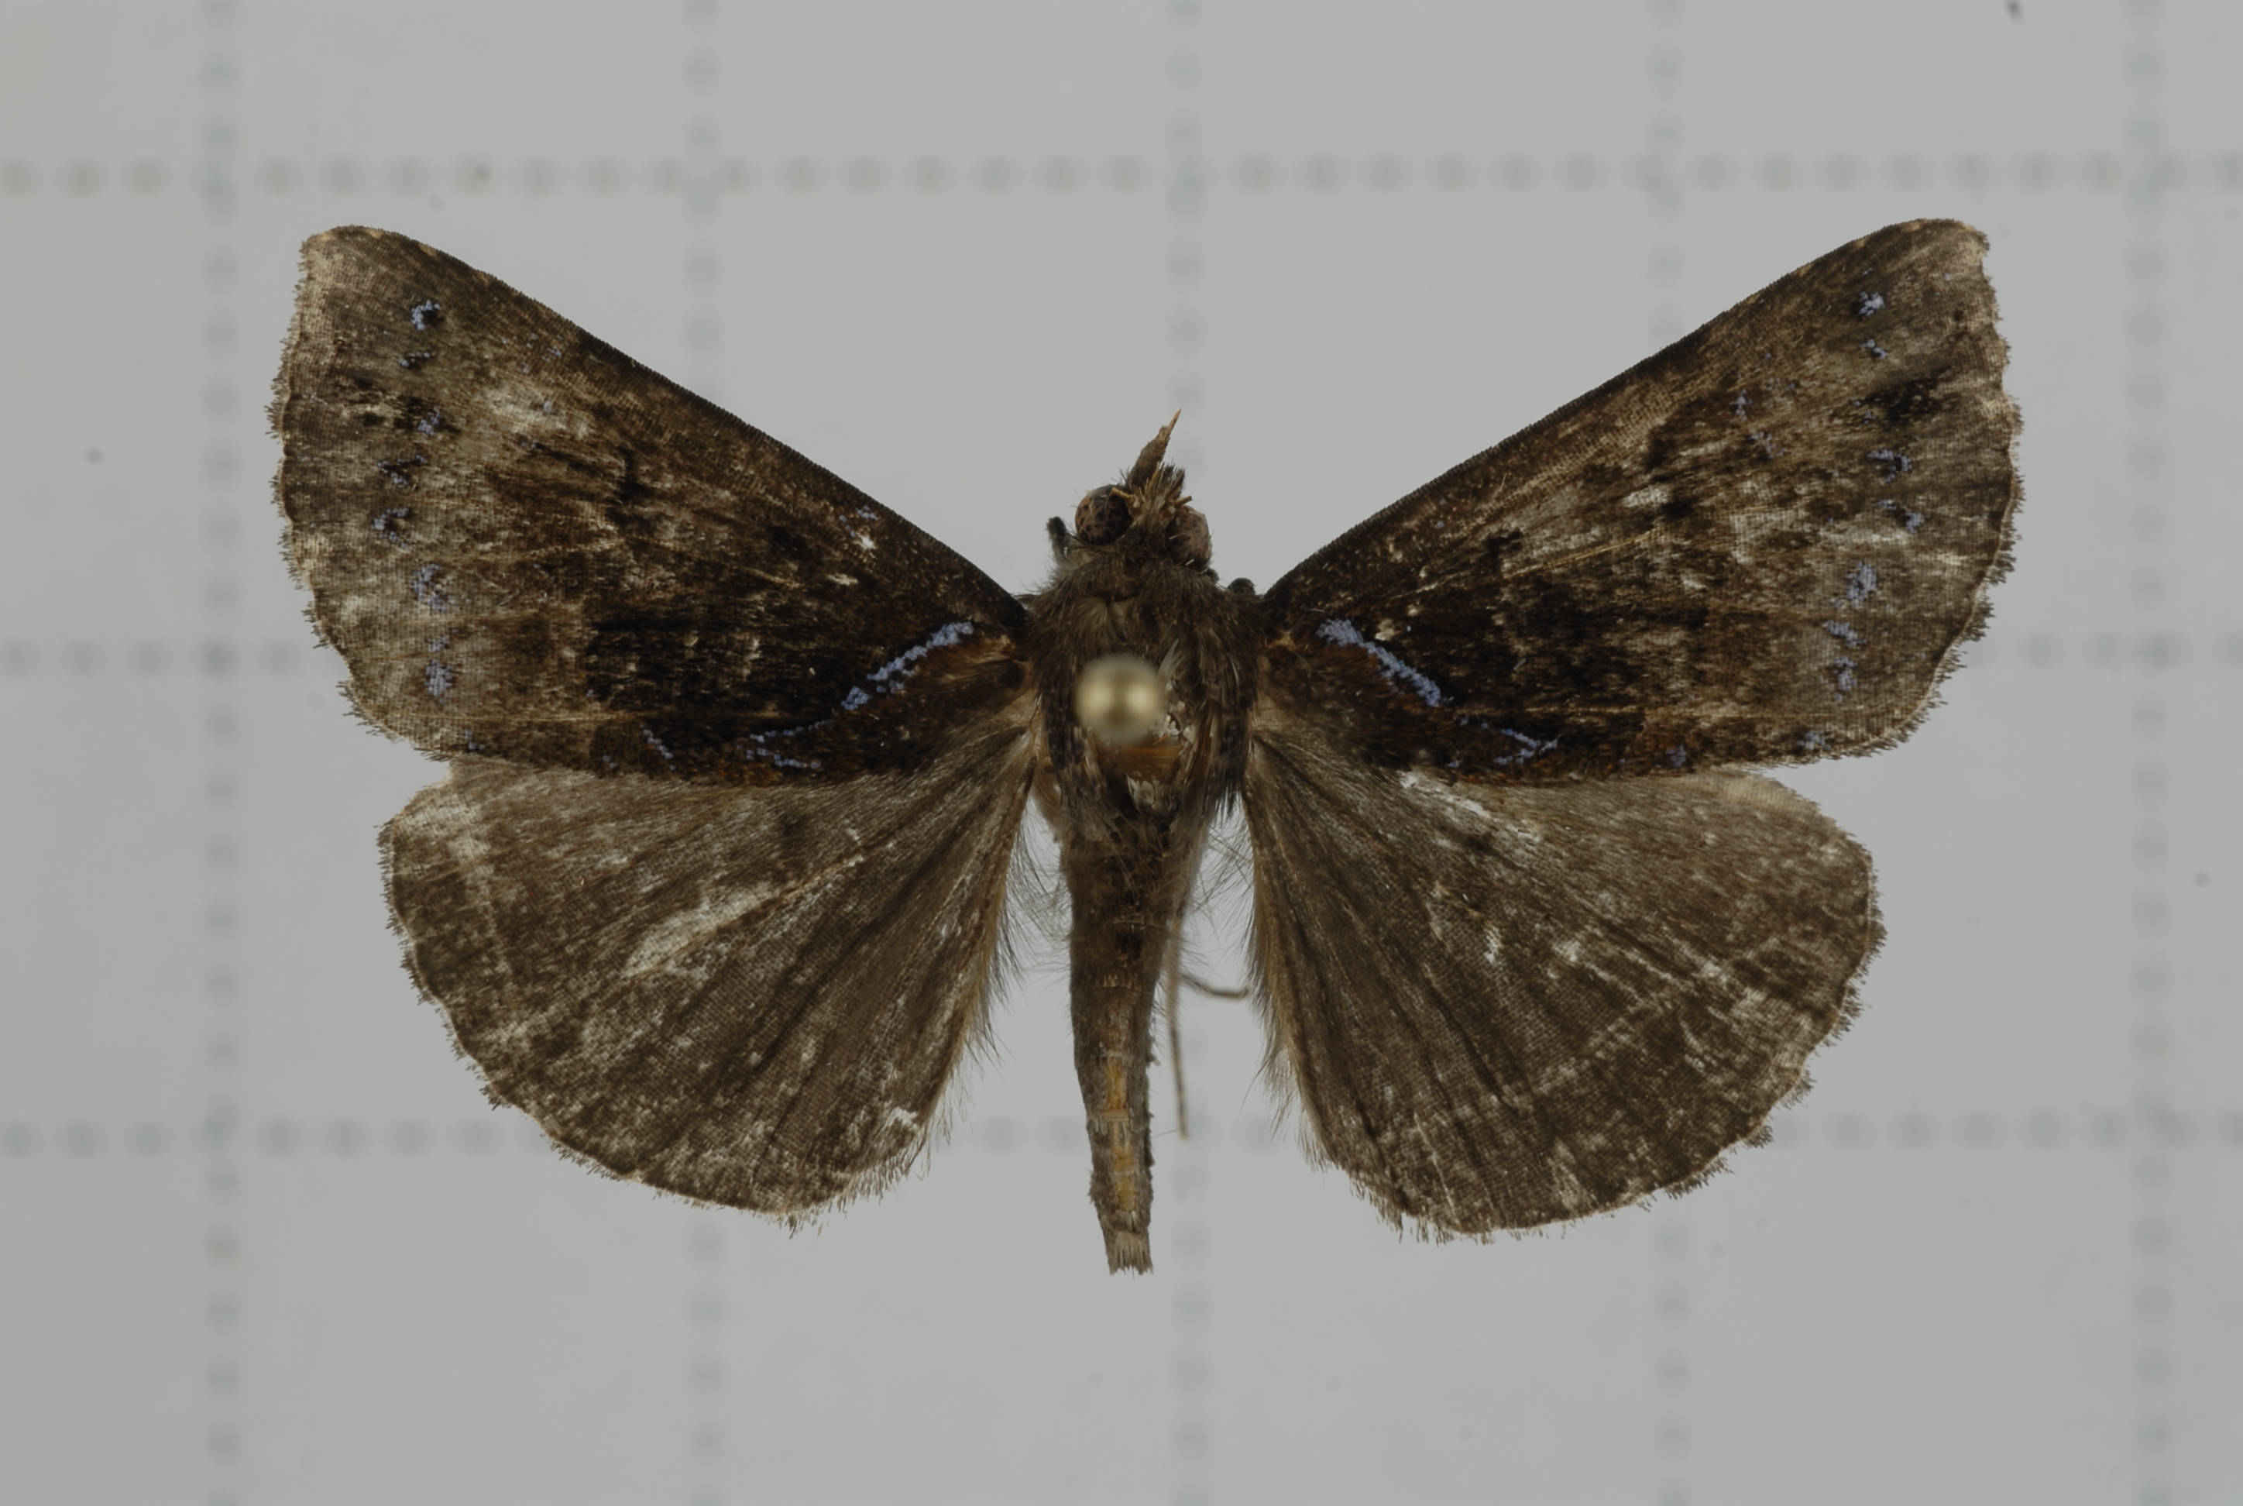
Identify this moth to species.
Hypena cyanea
